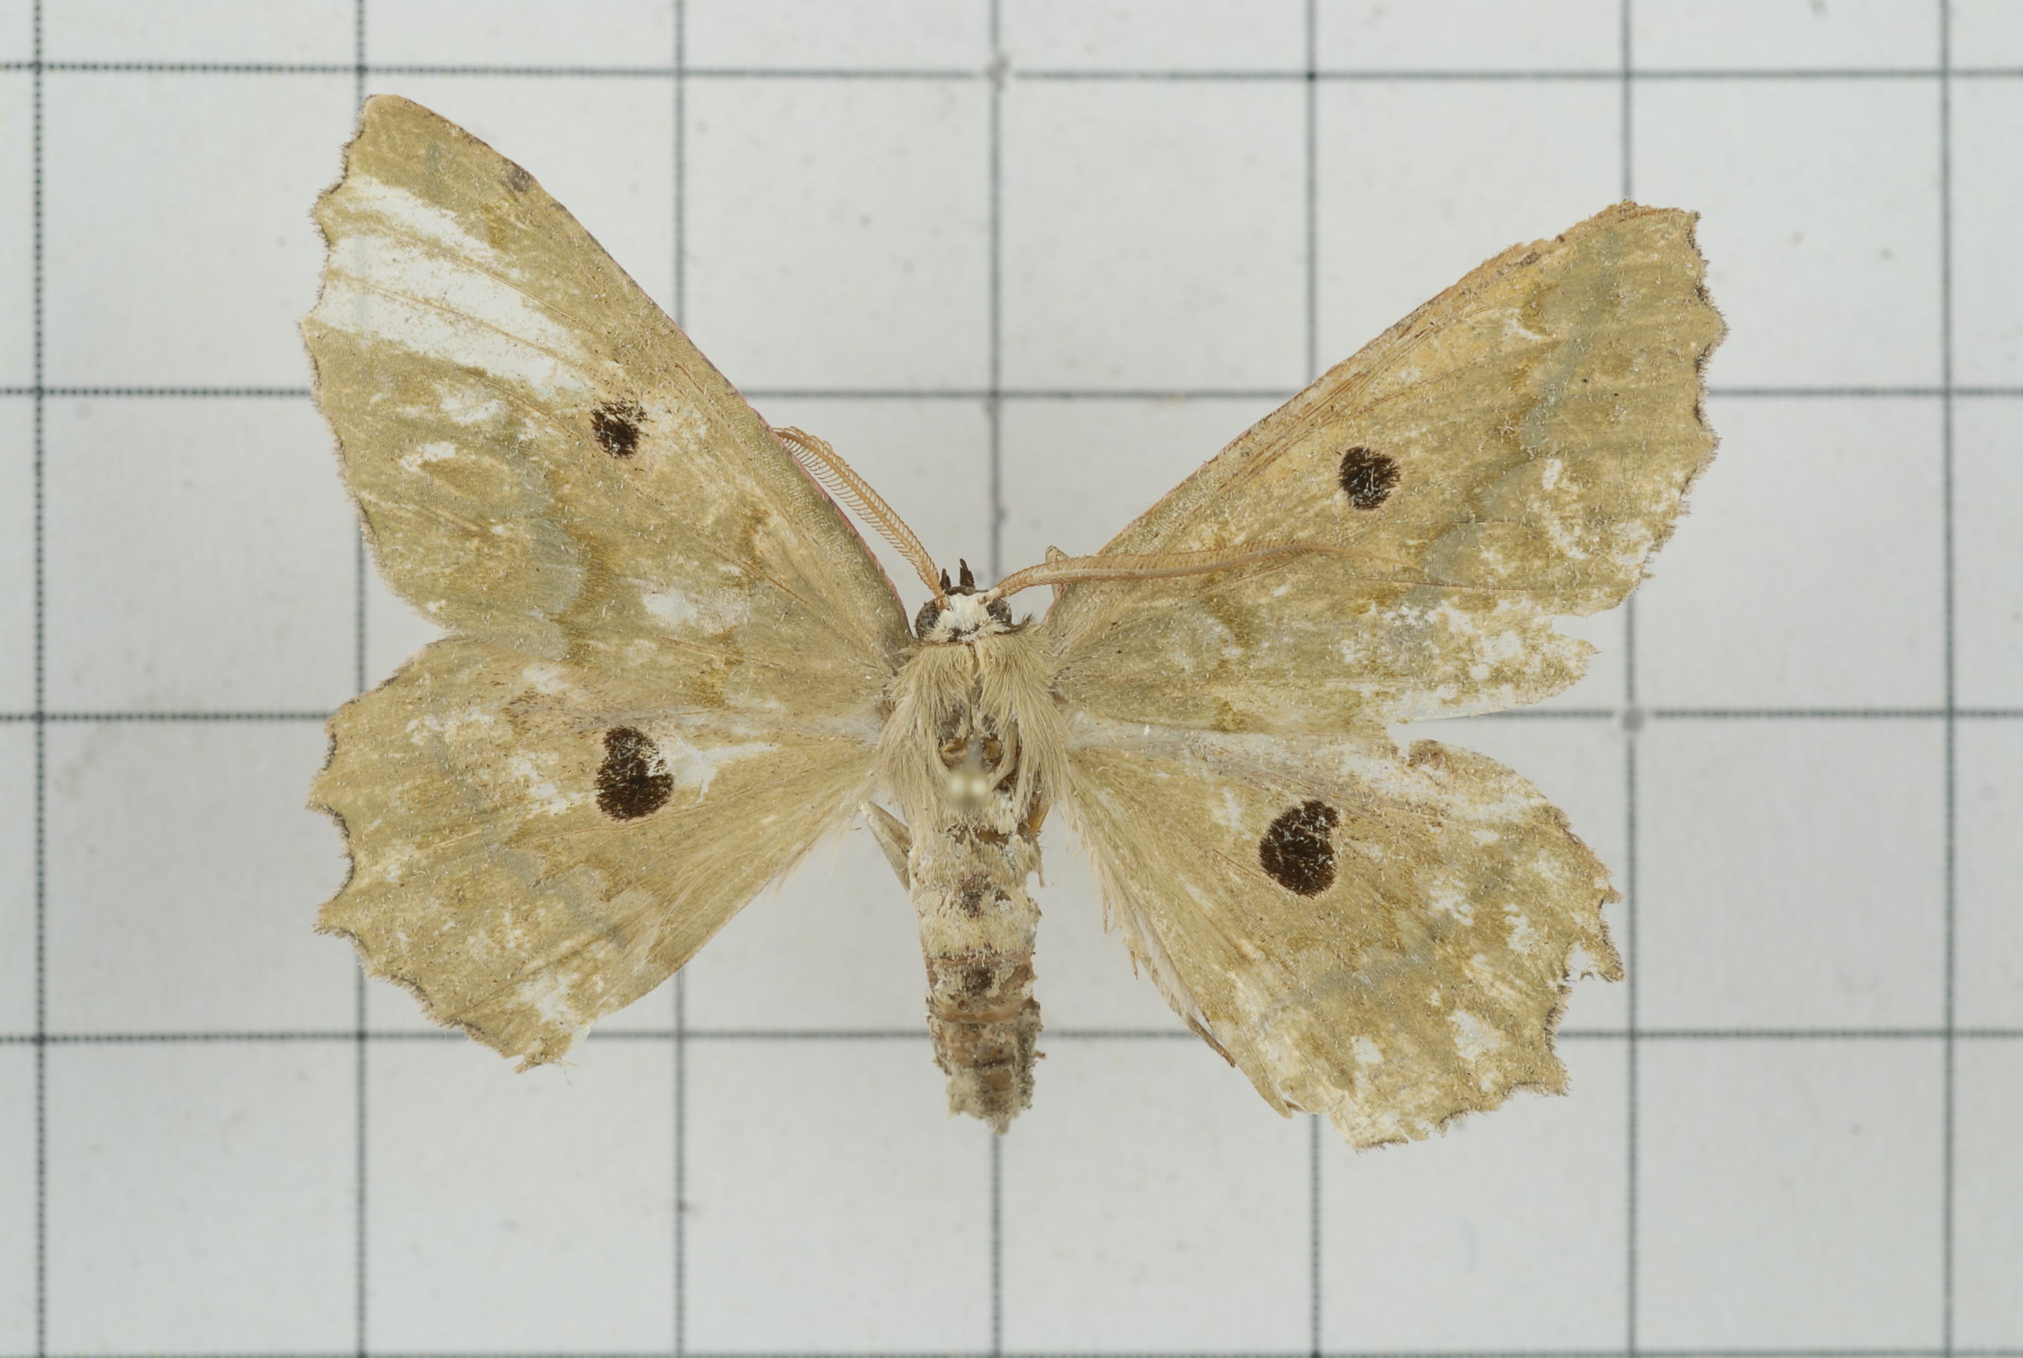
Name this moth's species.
Chlorodontopera discospilata
